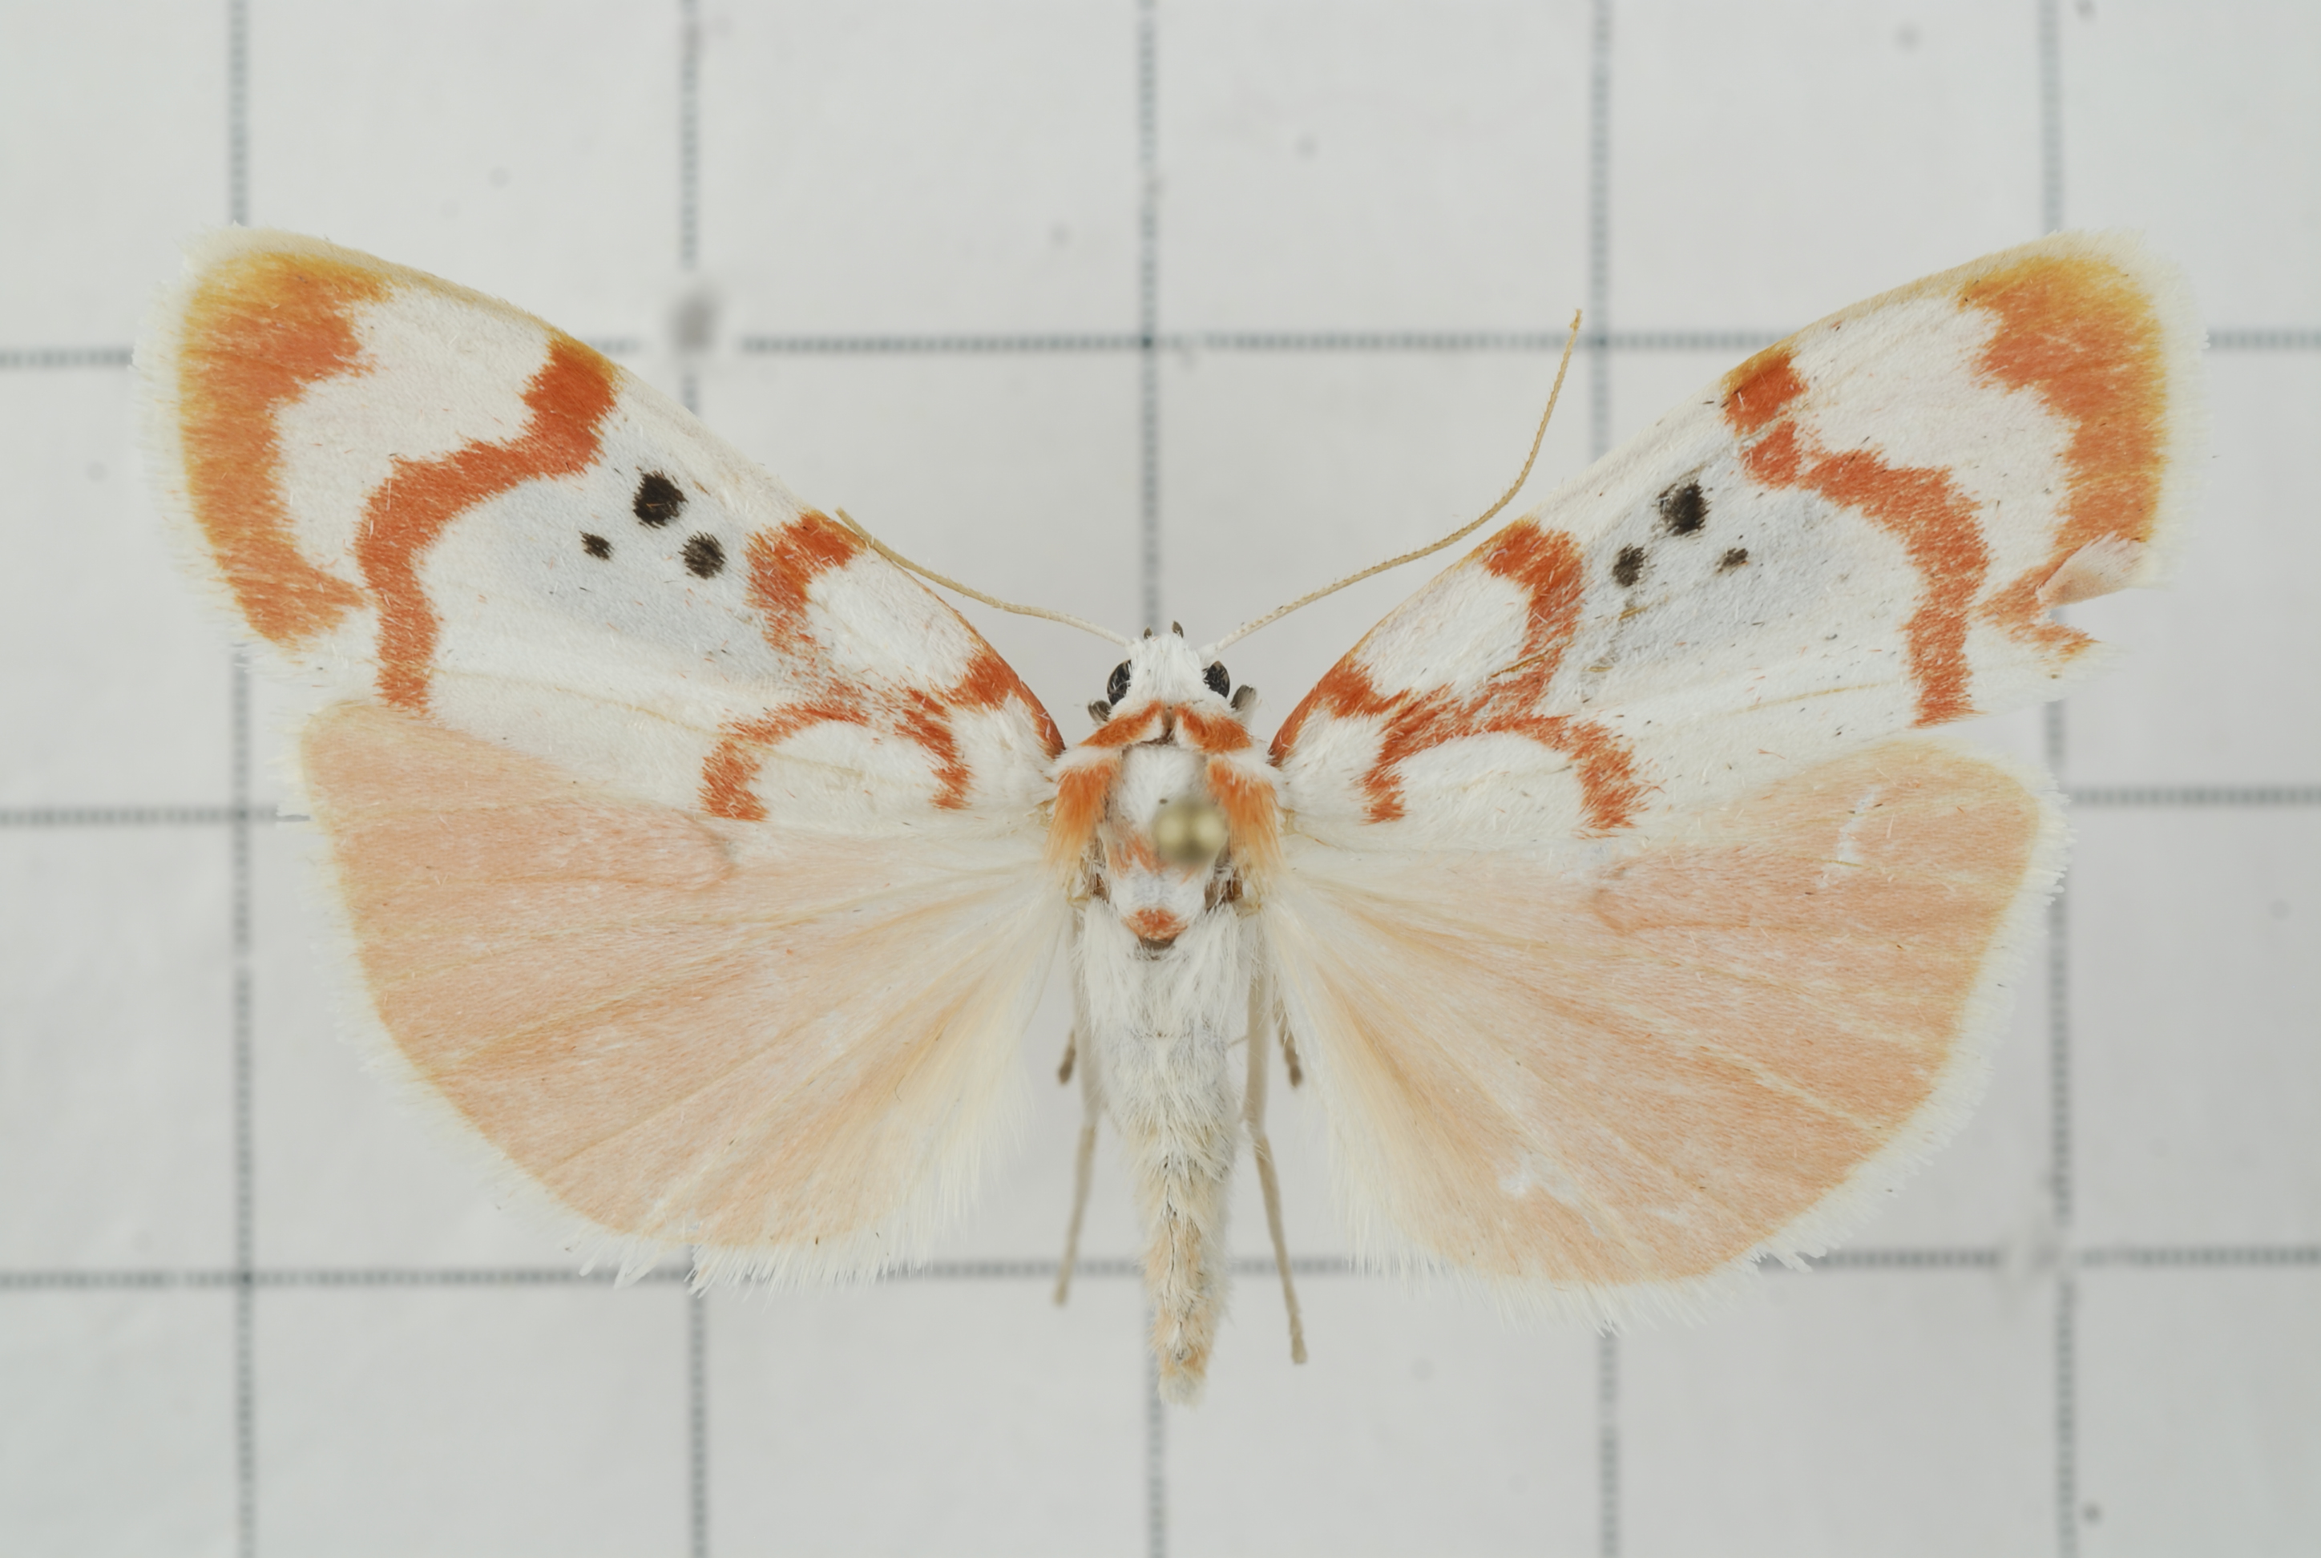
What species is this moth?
Cyana formosana
